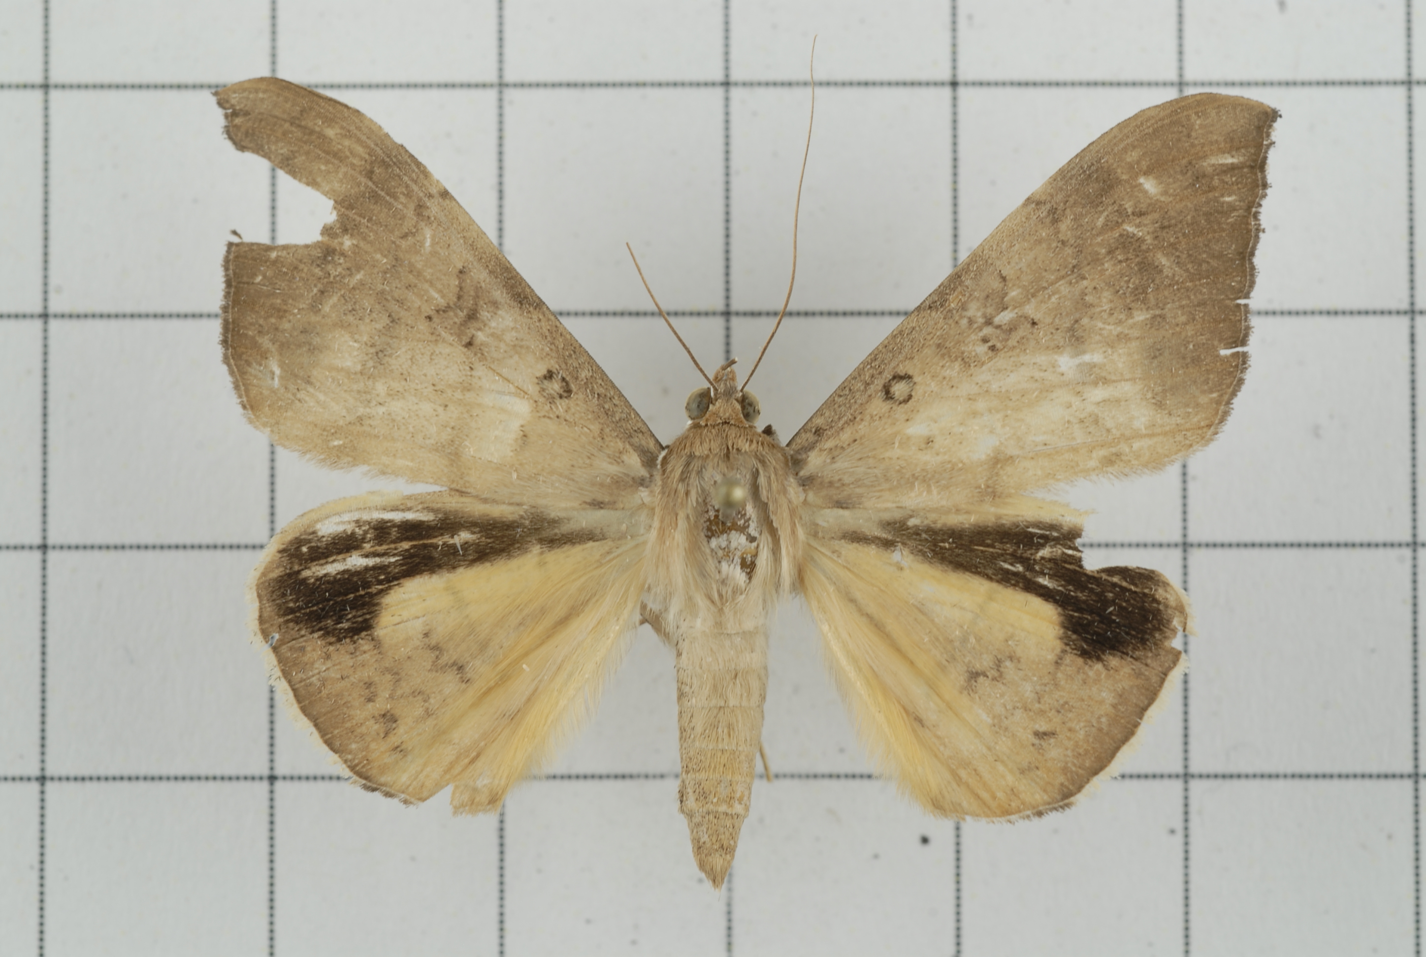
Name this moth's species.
Oxyodes scrobiculata
